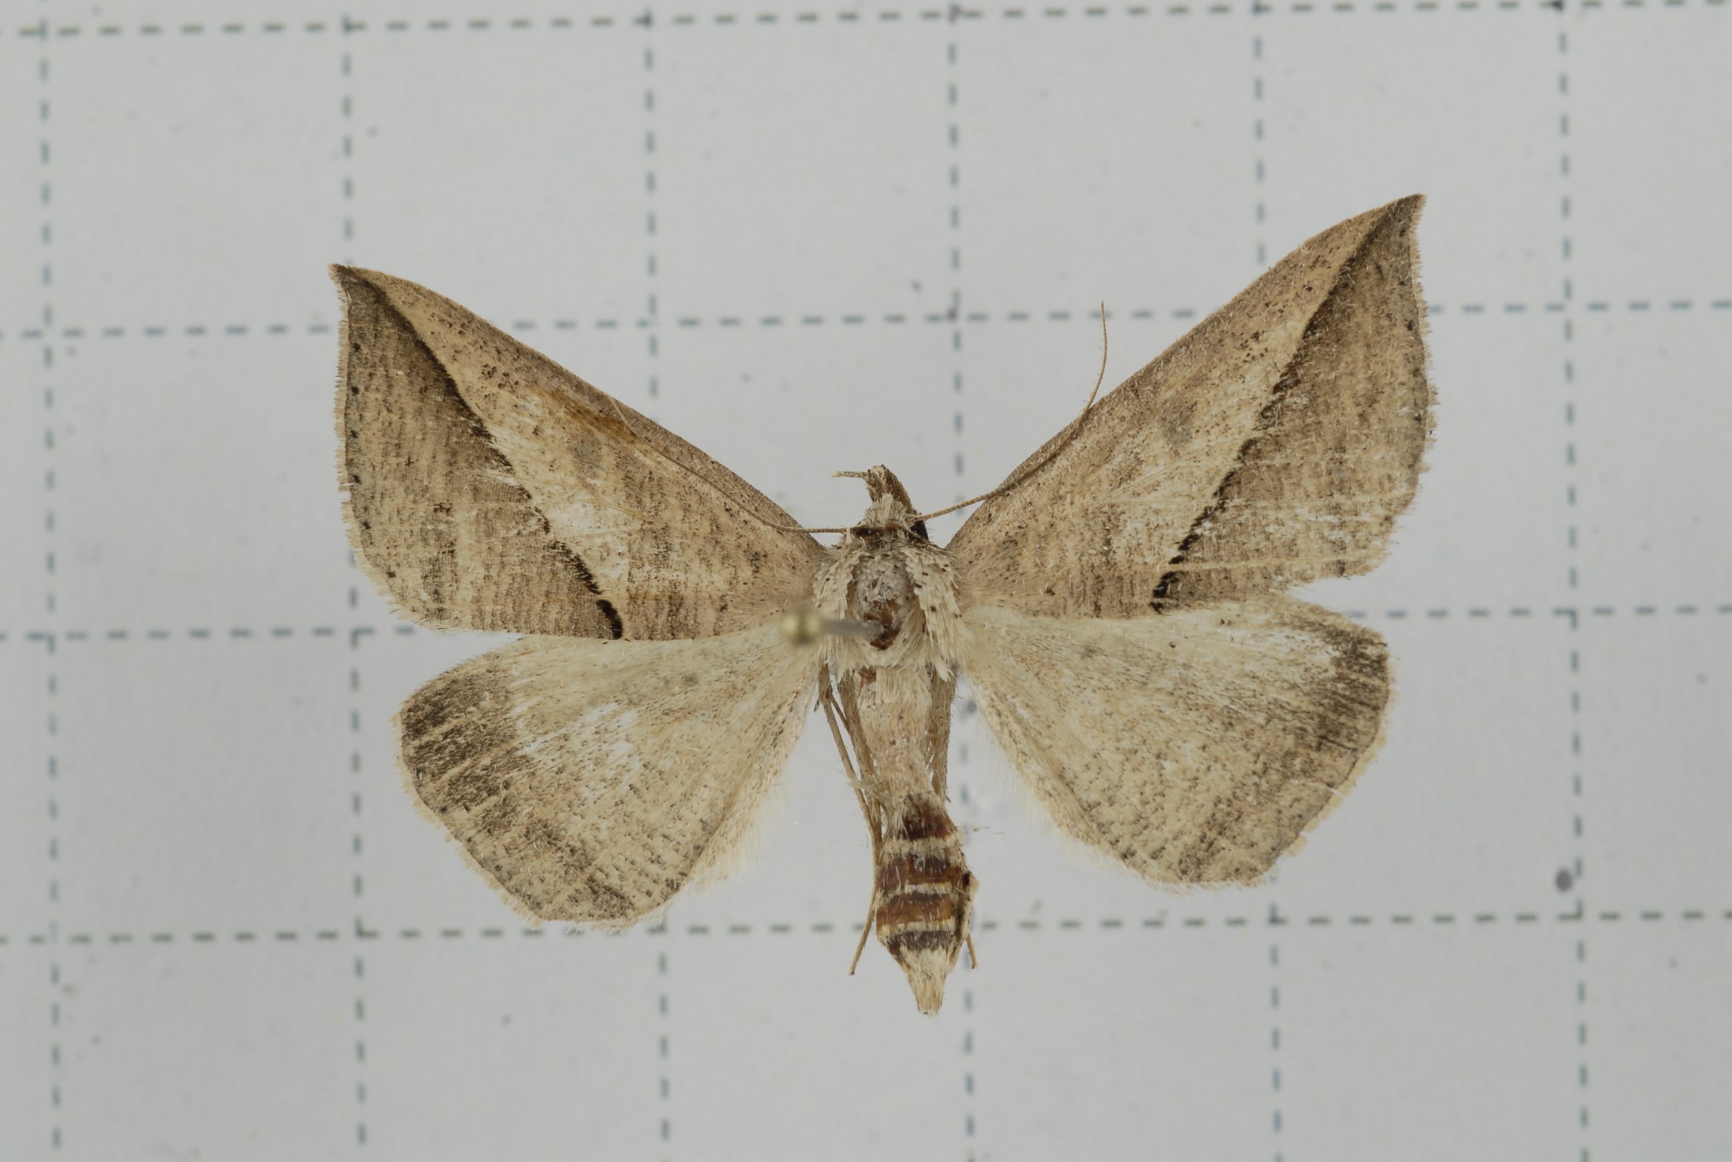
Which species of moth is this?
Dierna strigata
